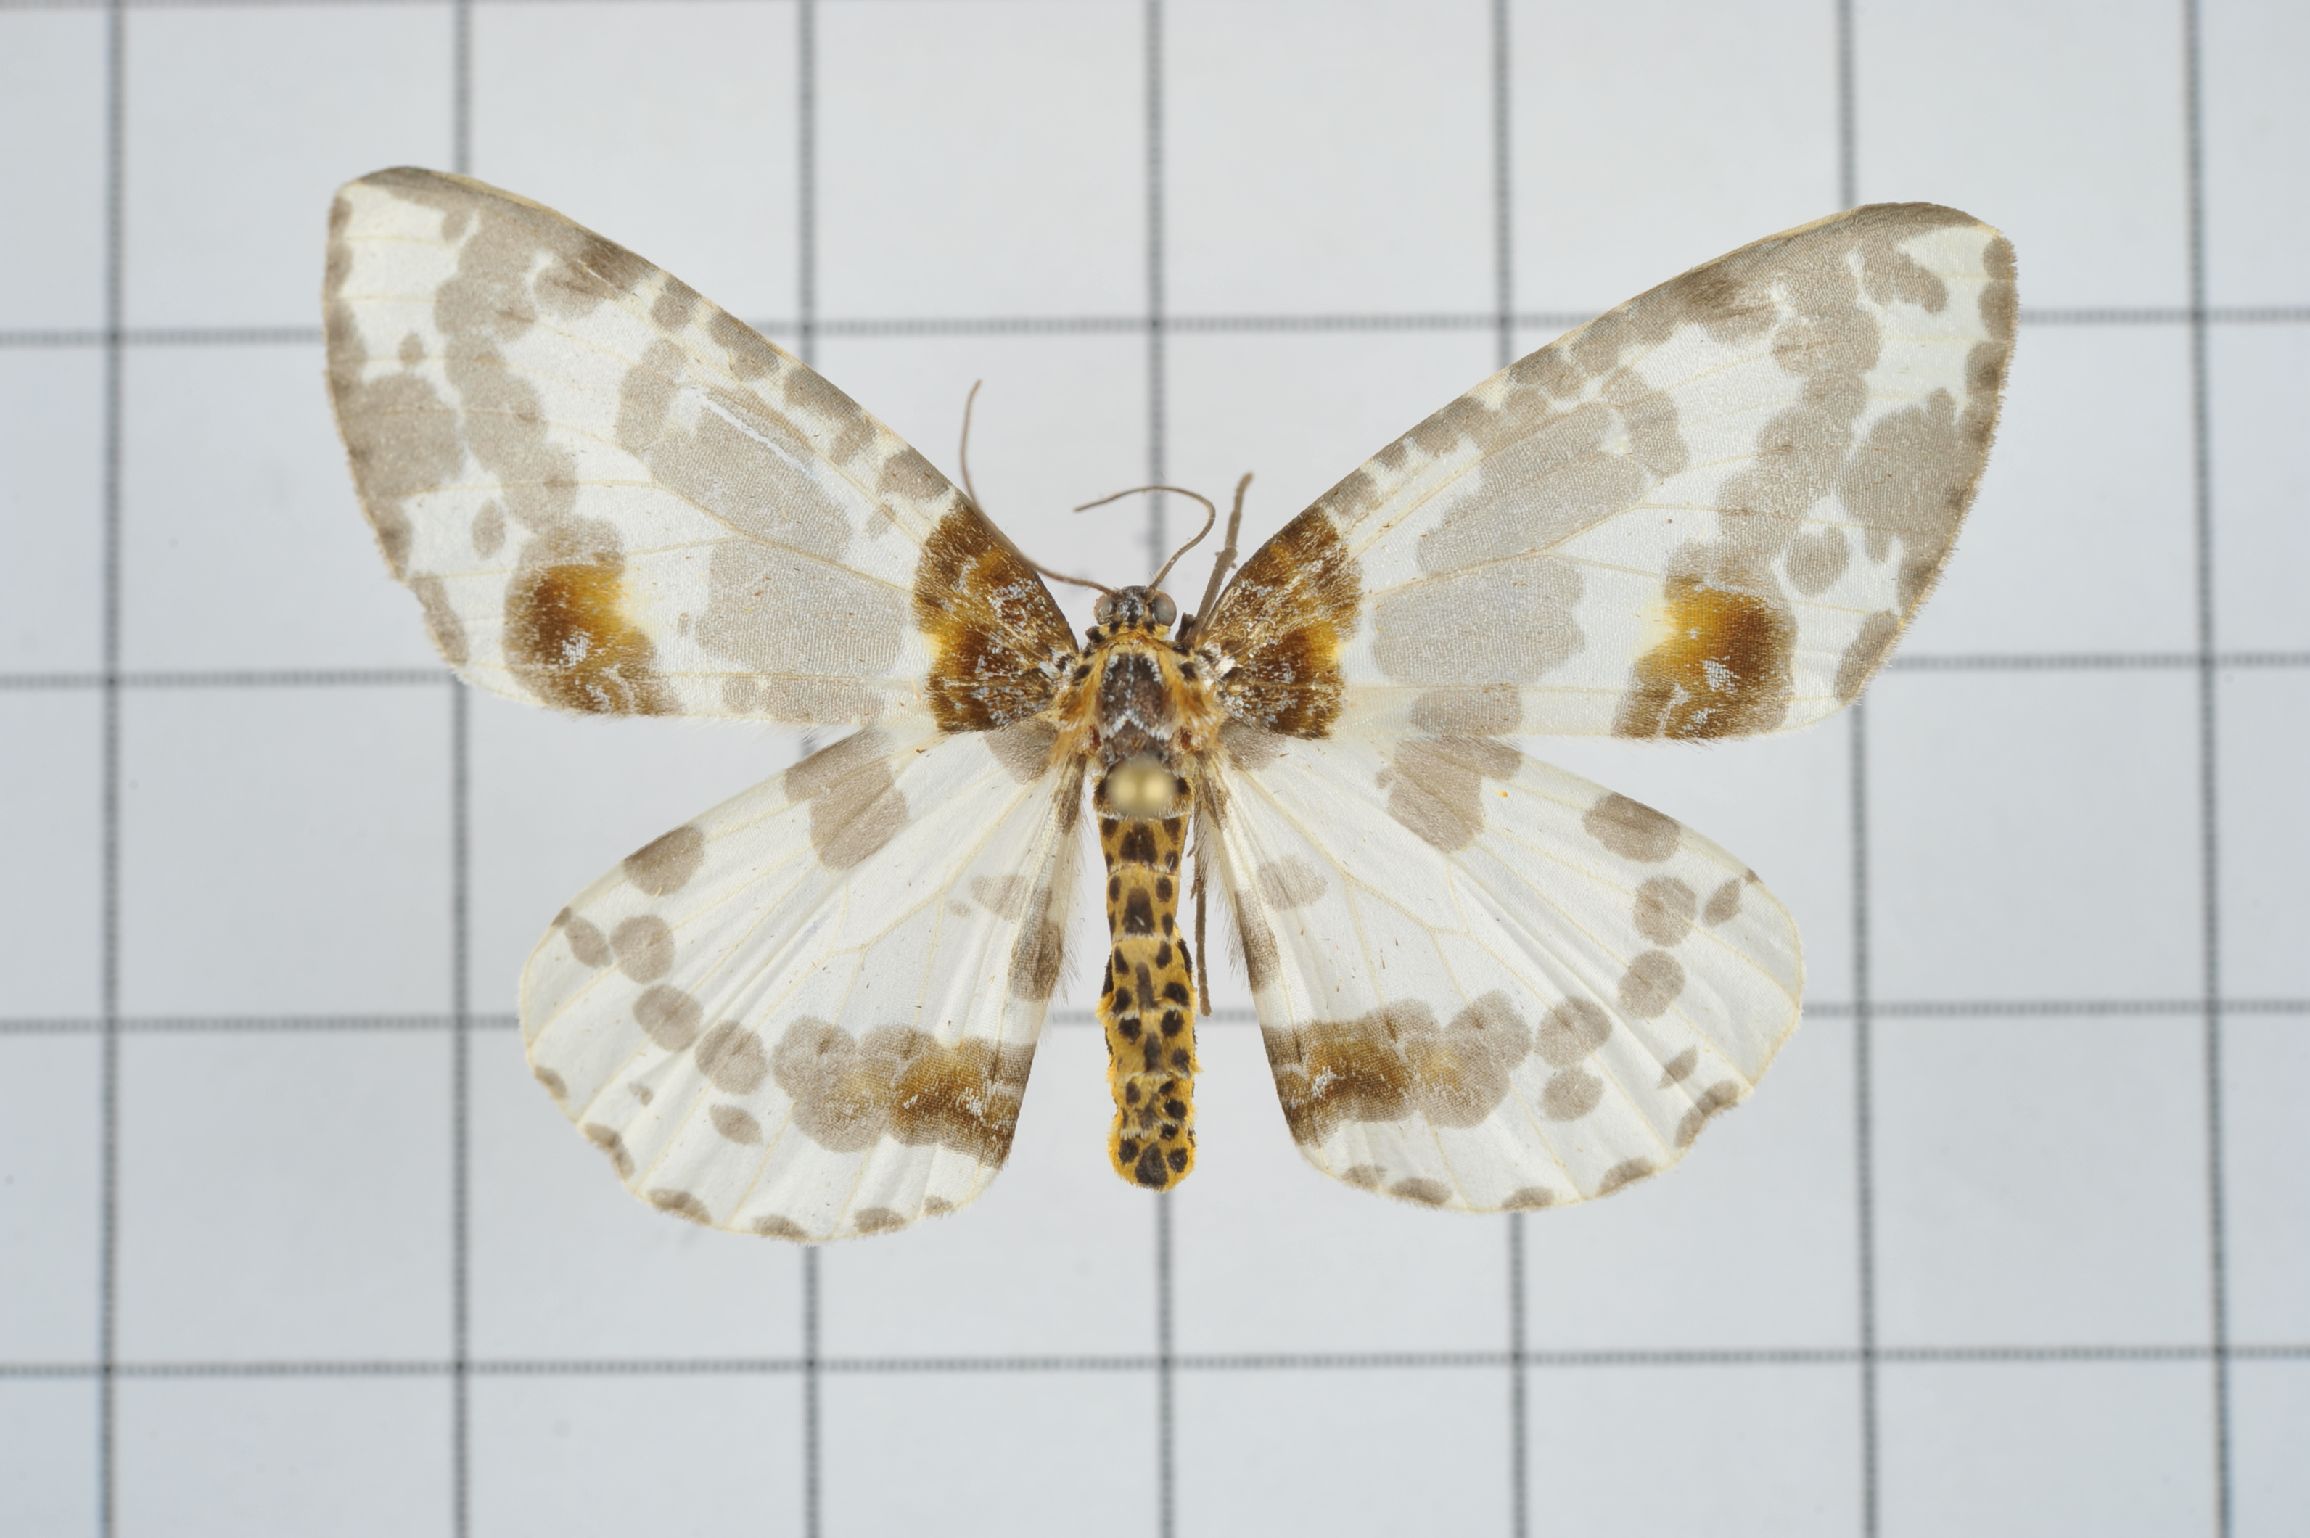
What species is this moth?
Abraxas adilluminata
